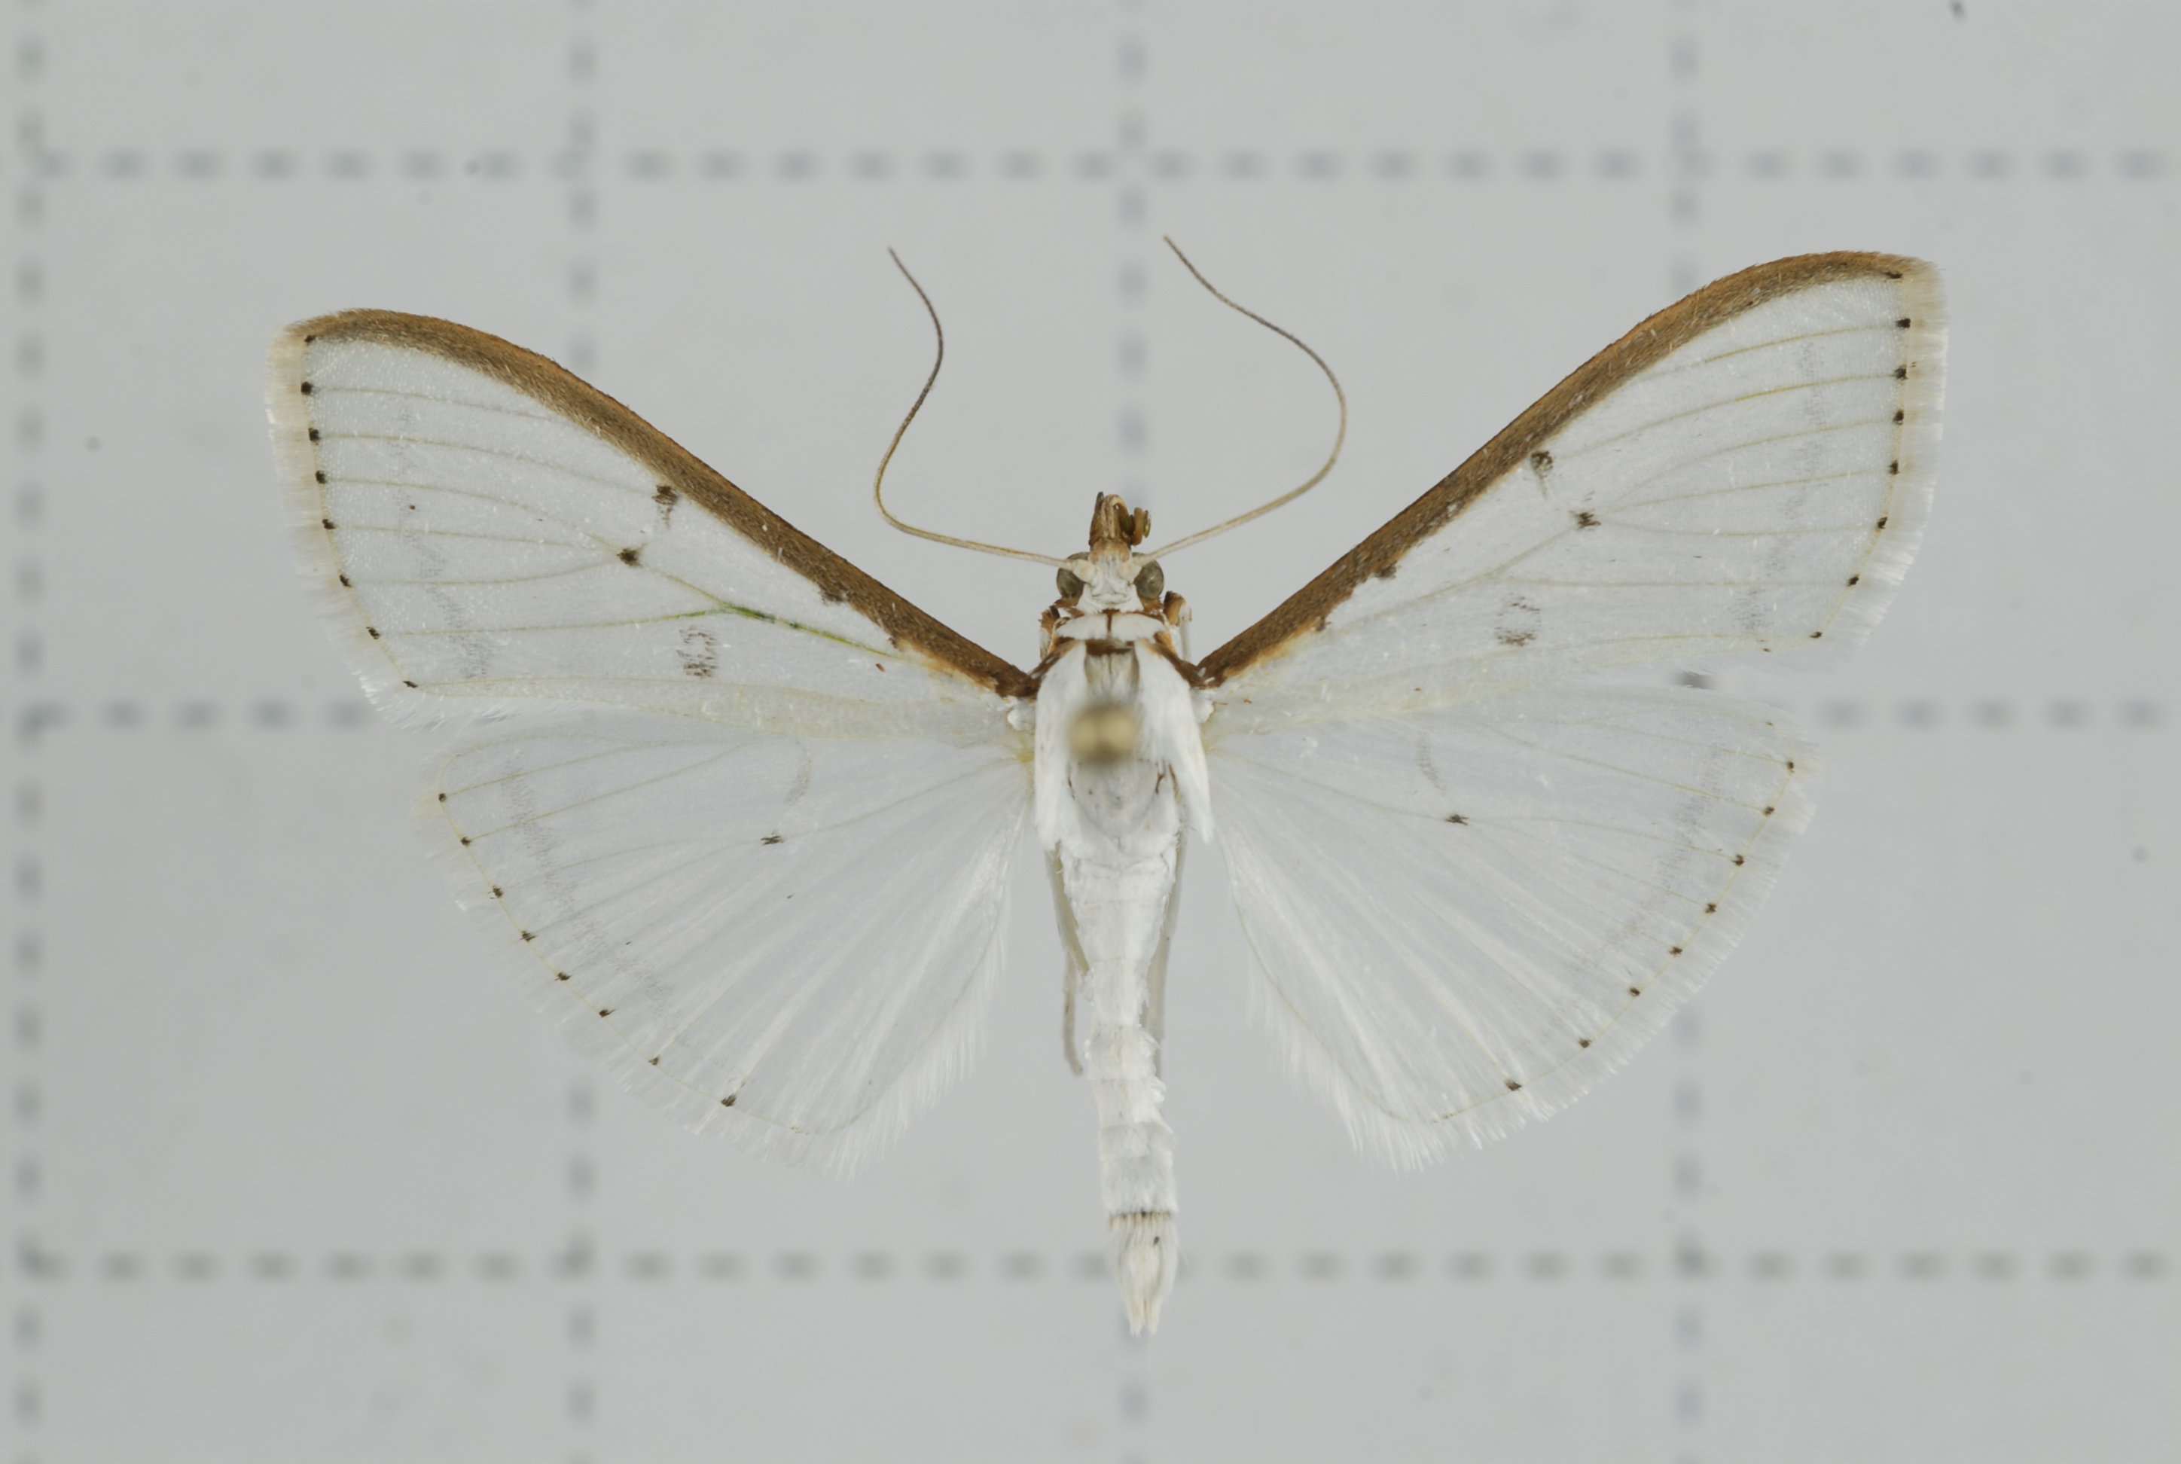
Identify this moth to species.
Palpita asiaticalis
